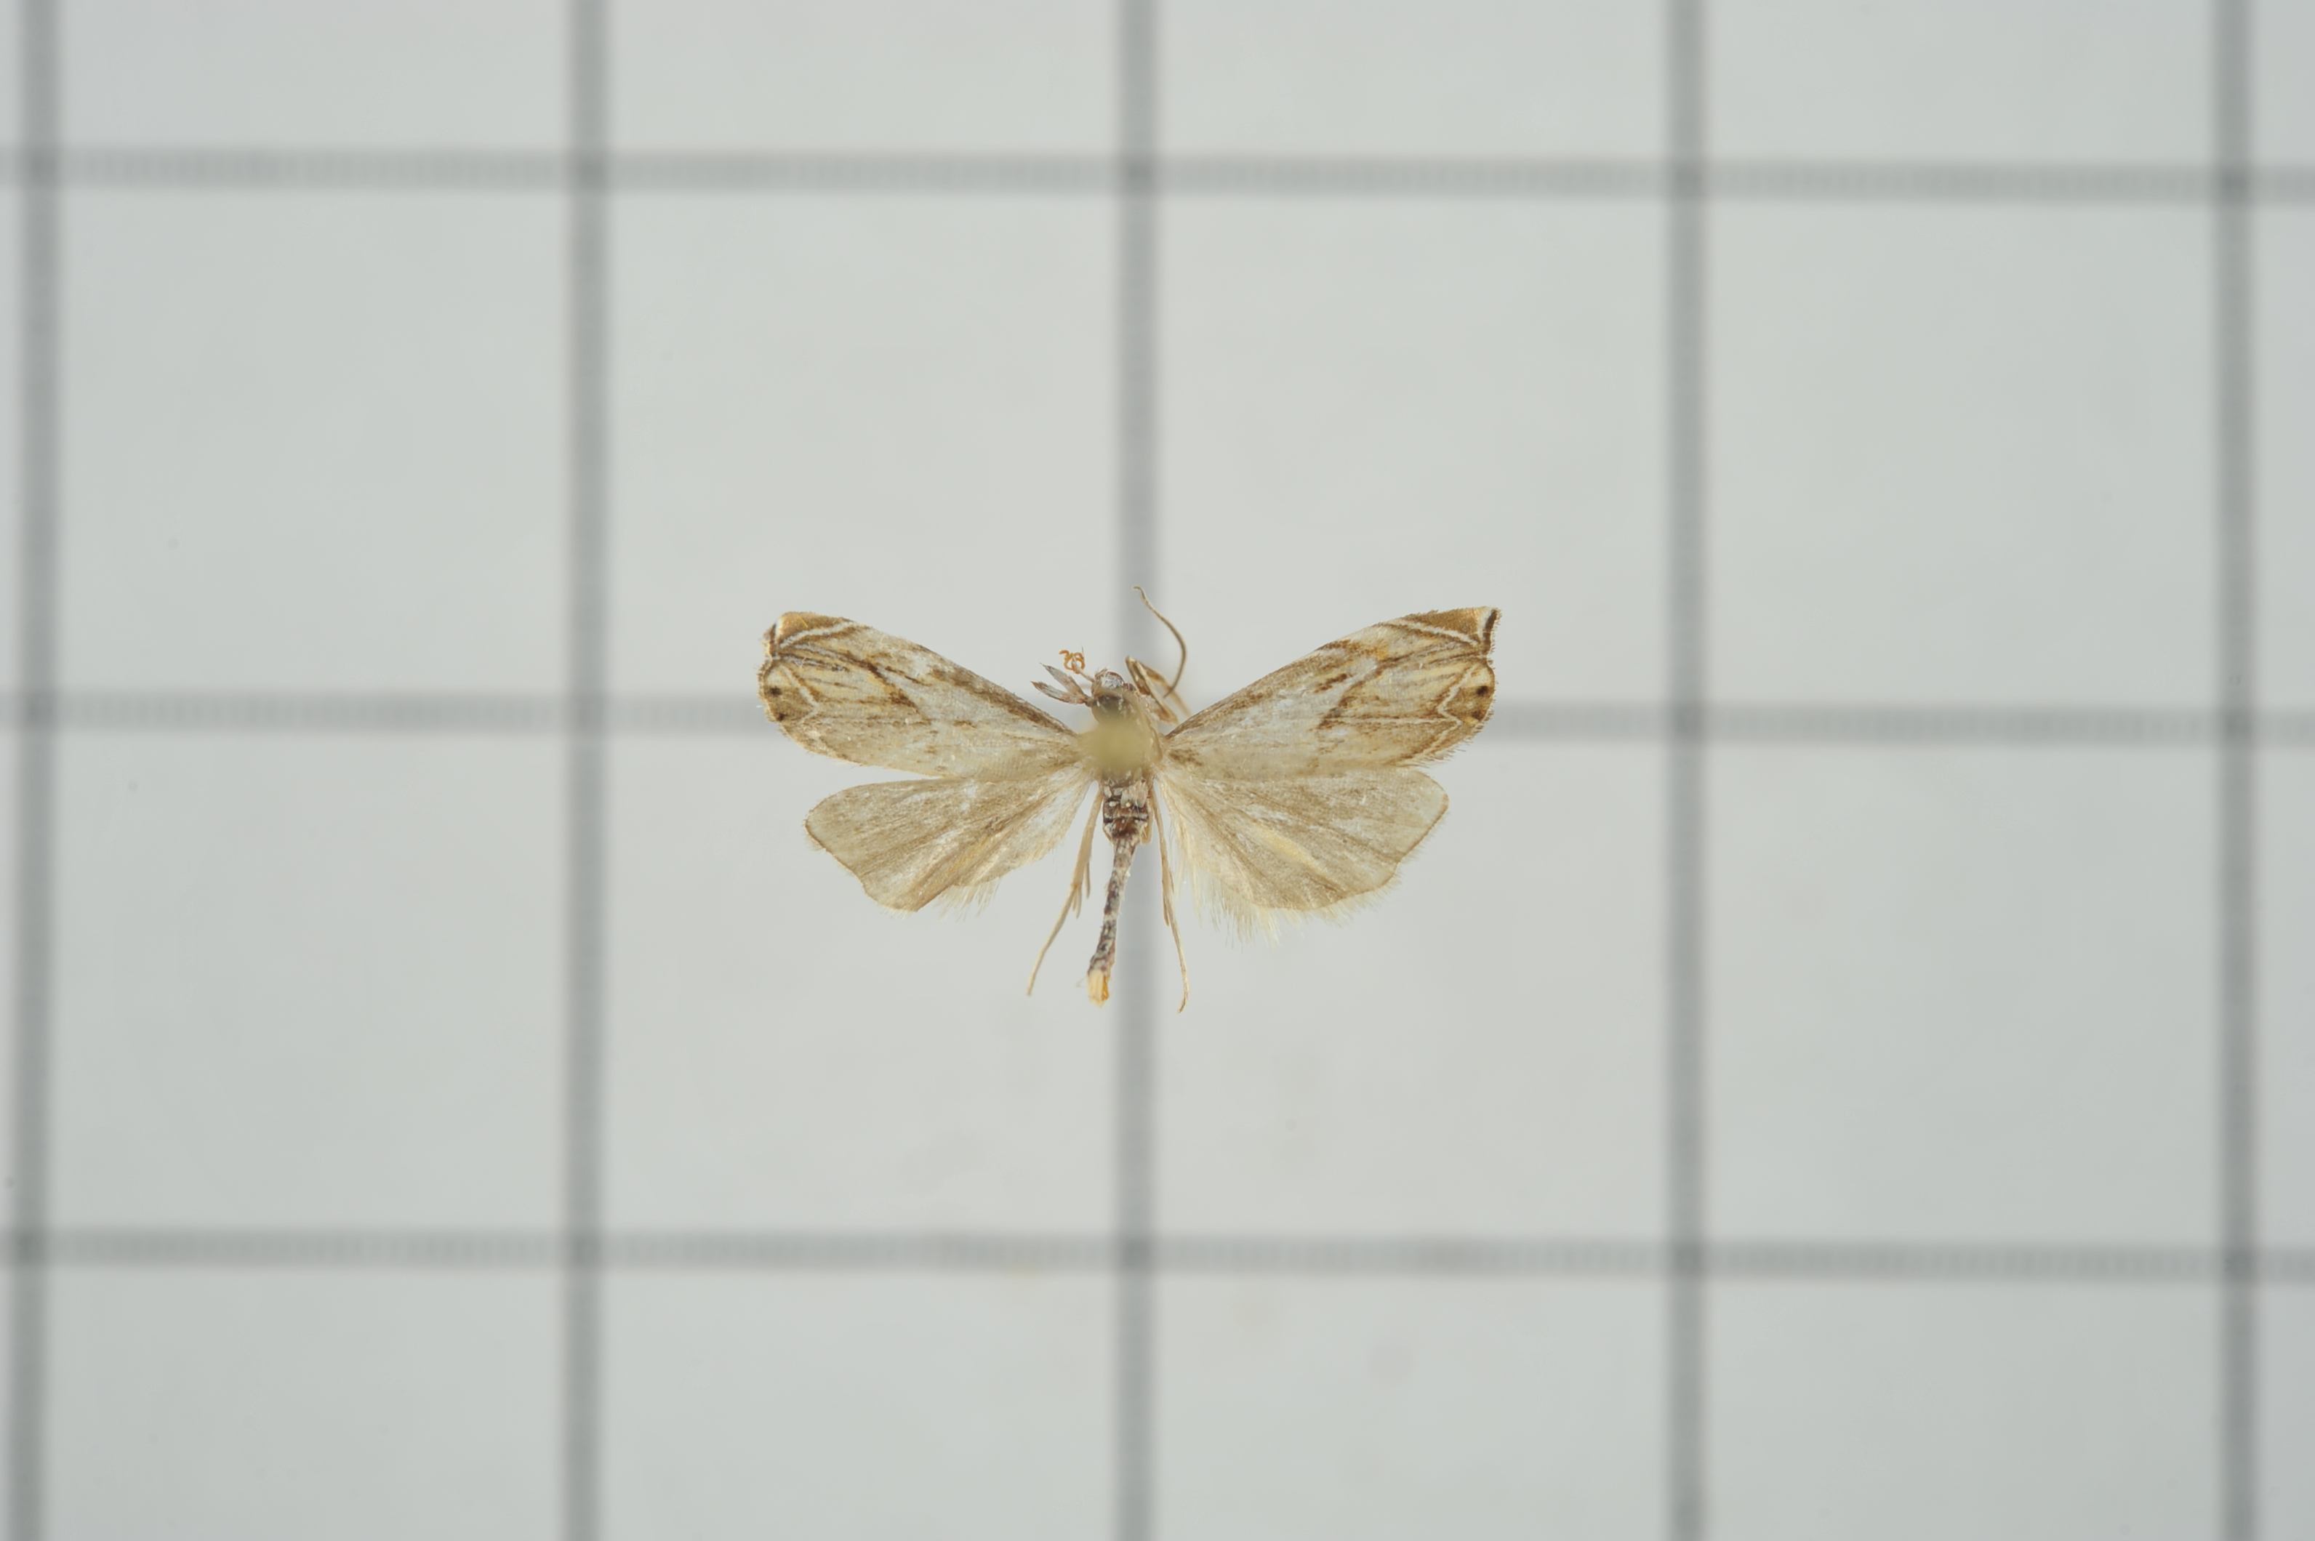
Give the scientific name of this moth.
Roxita bipunctella
